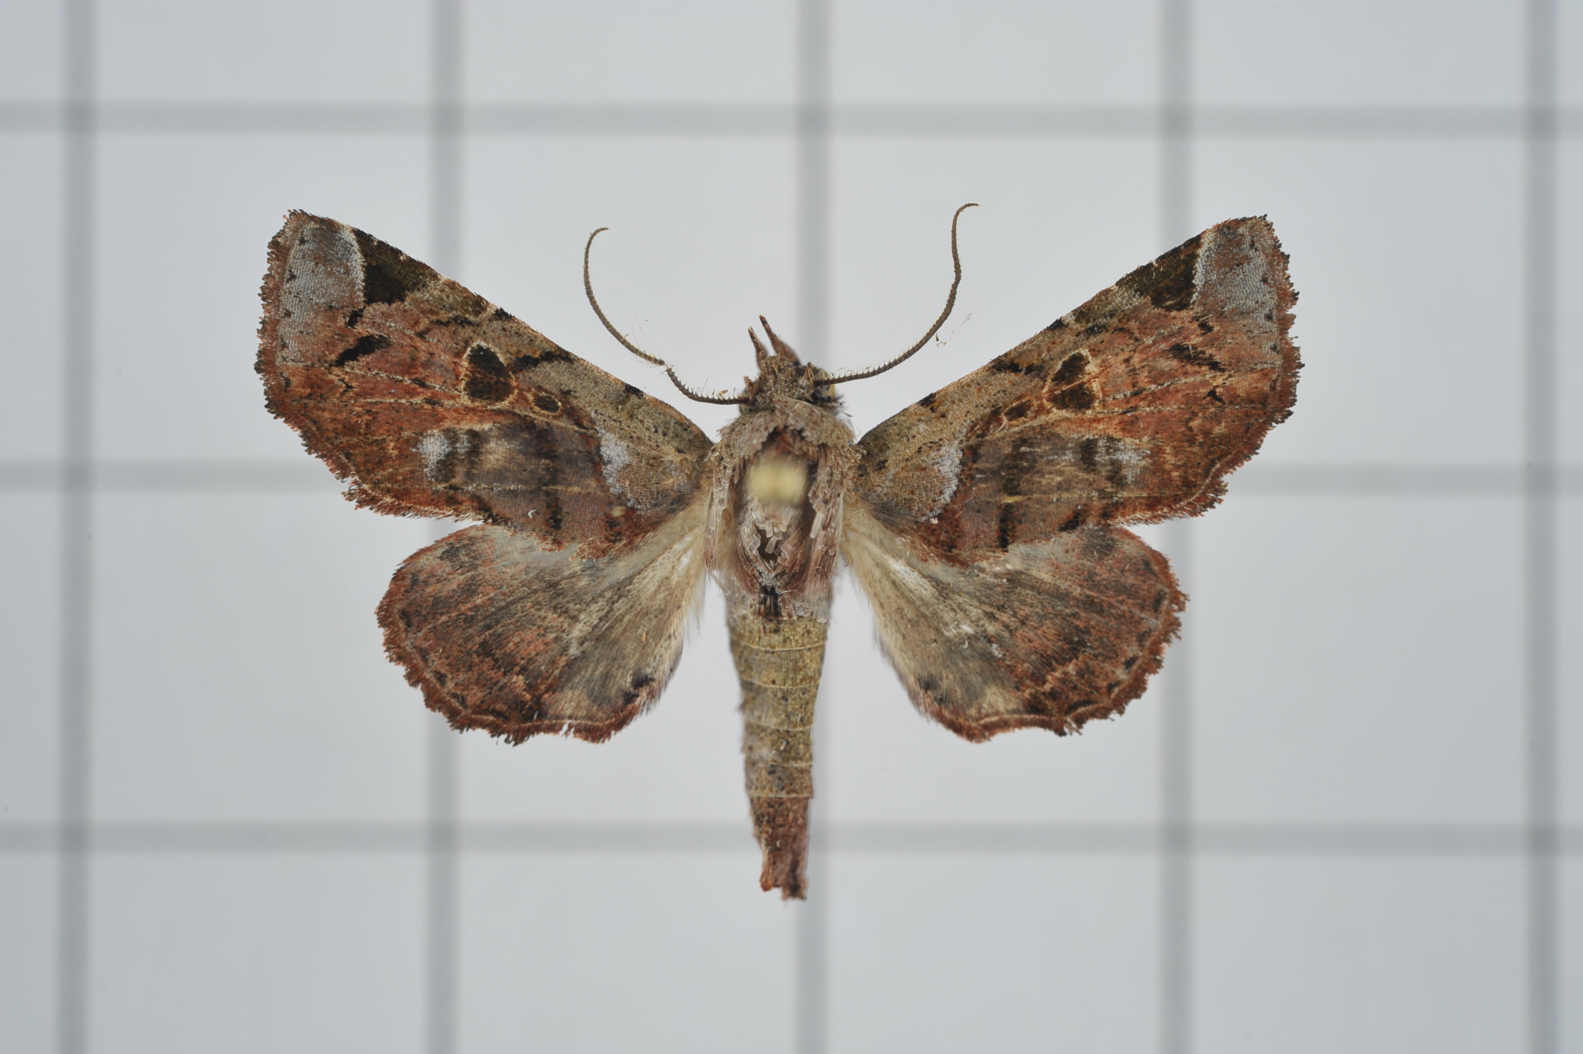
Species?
Atacira affinis
